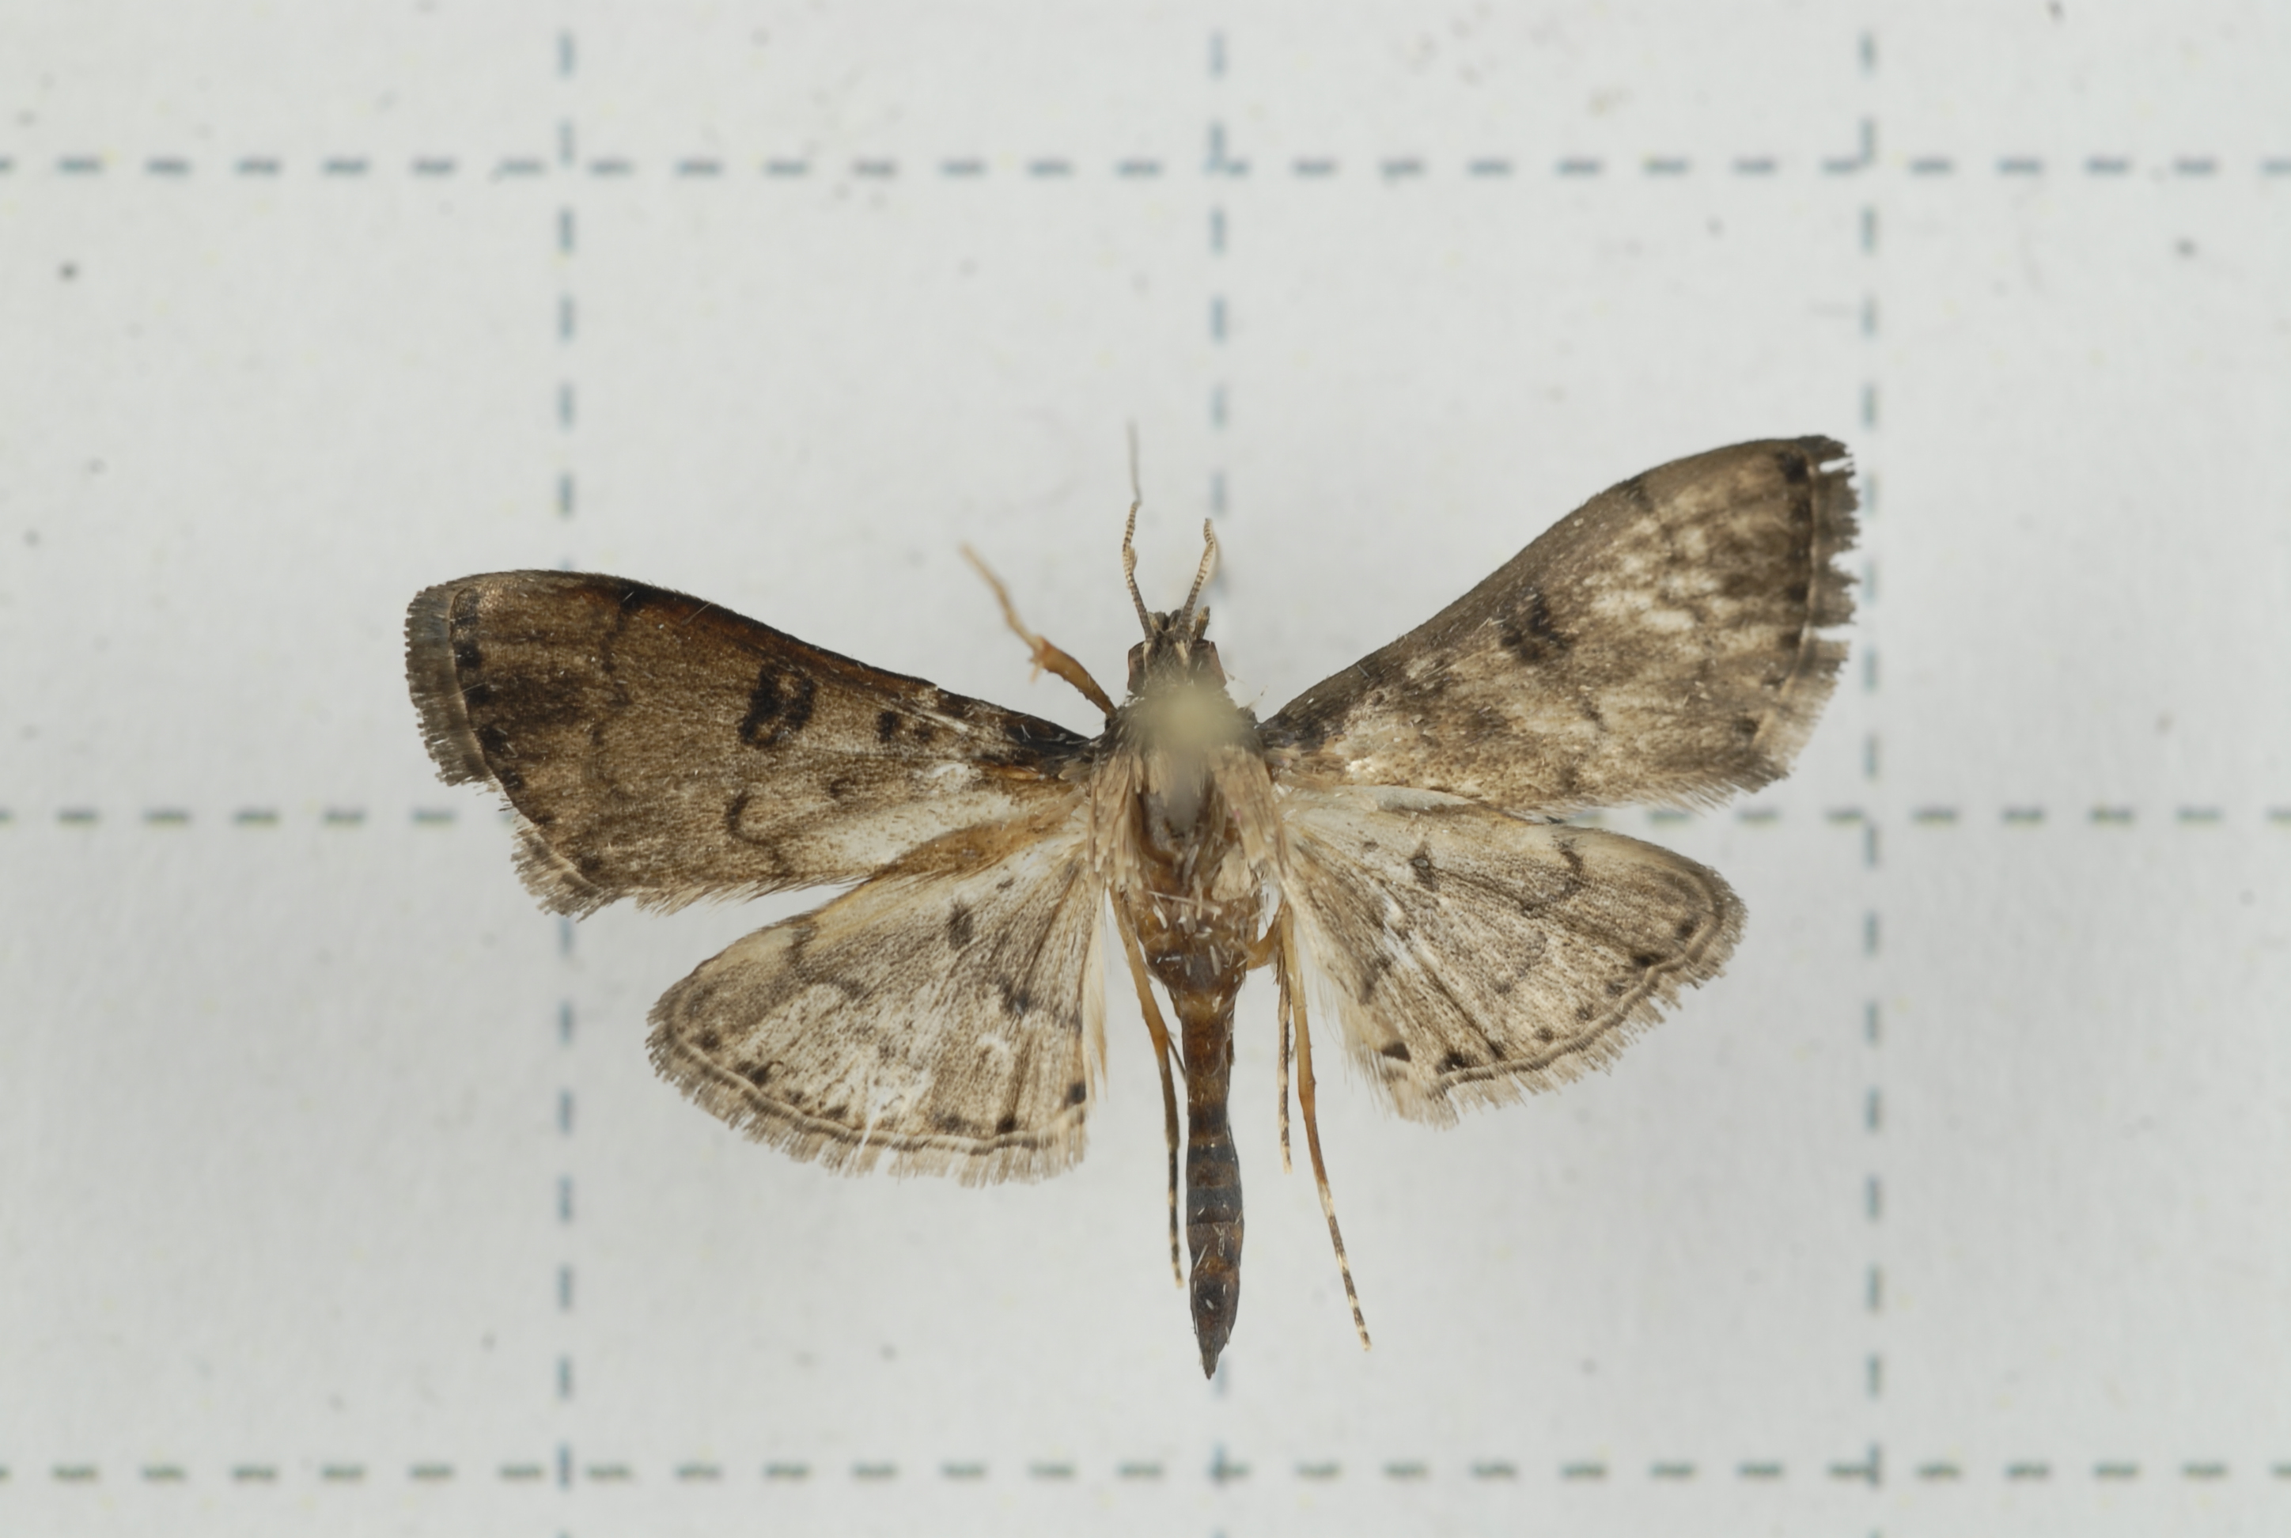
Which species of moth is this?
Nacoleia charesalis
